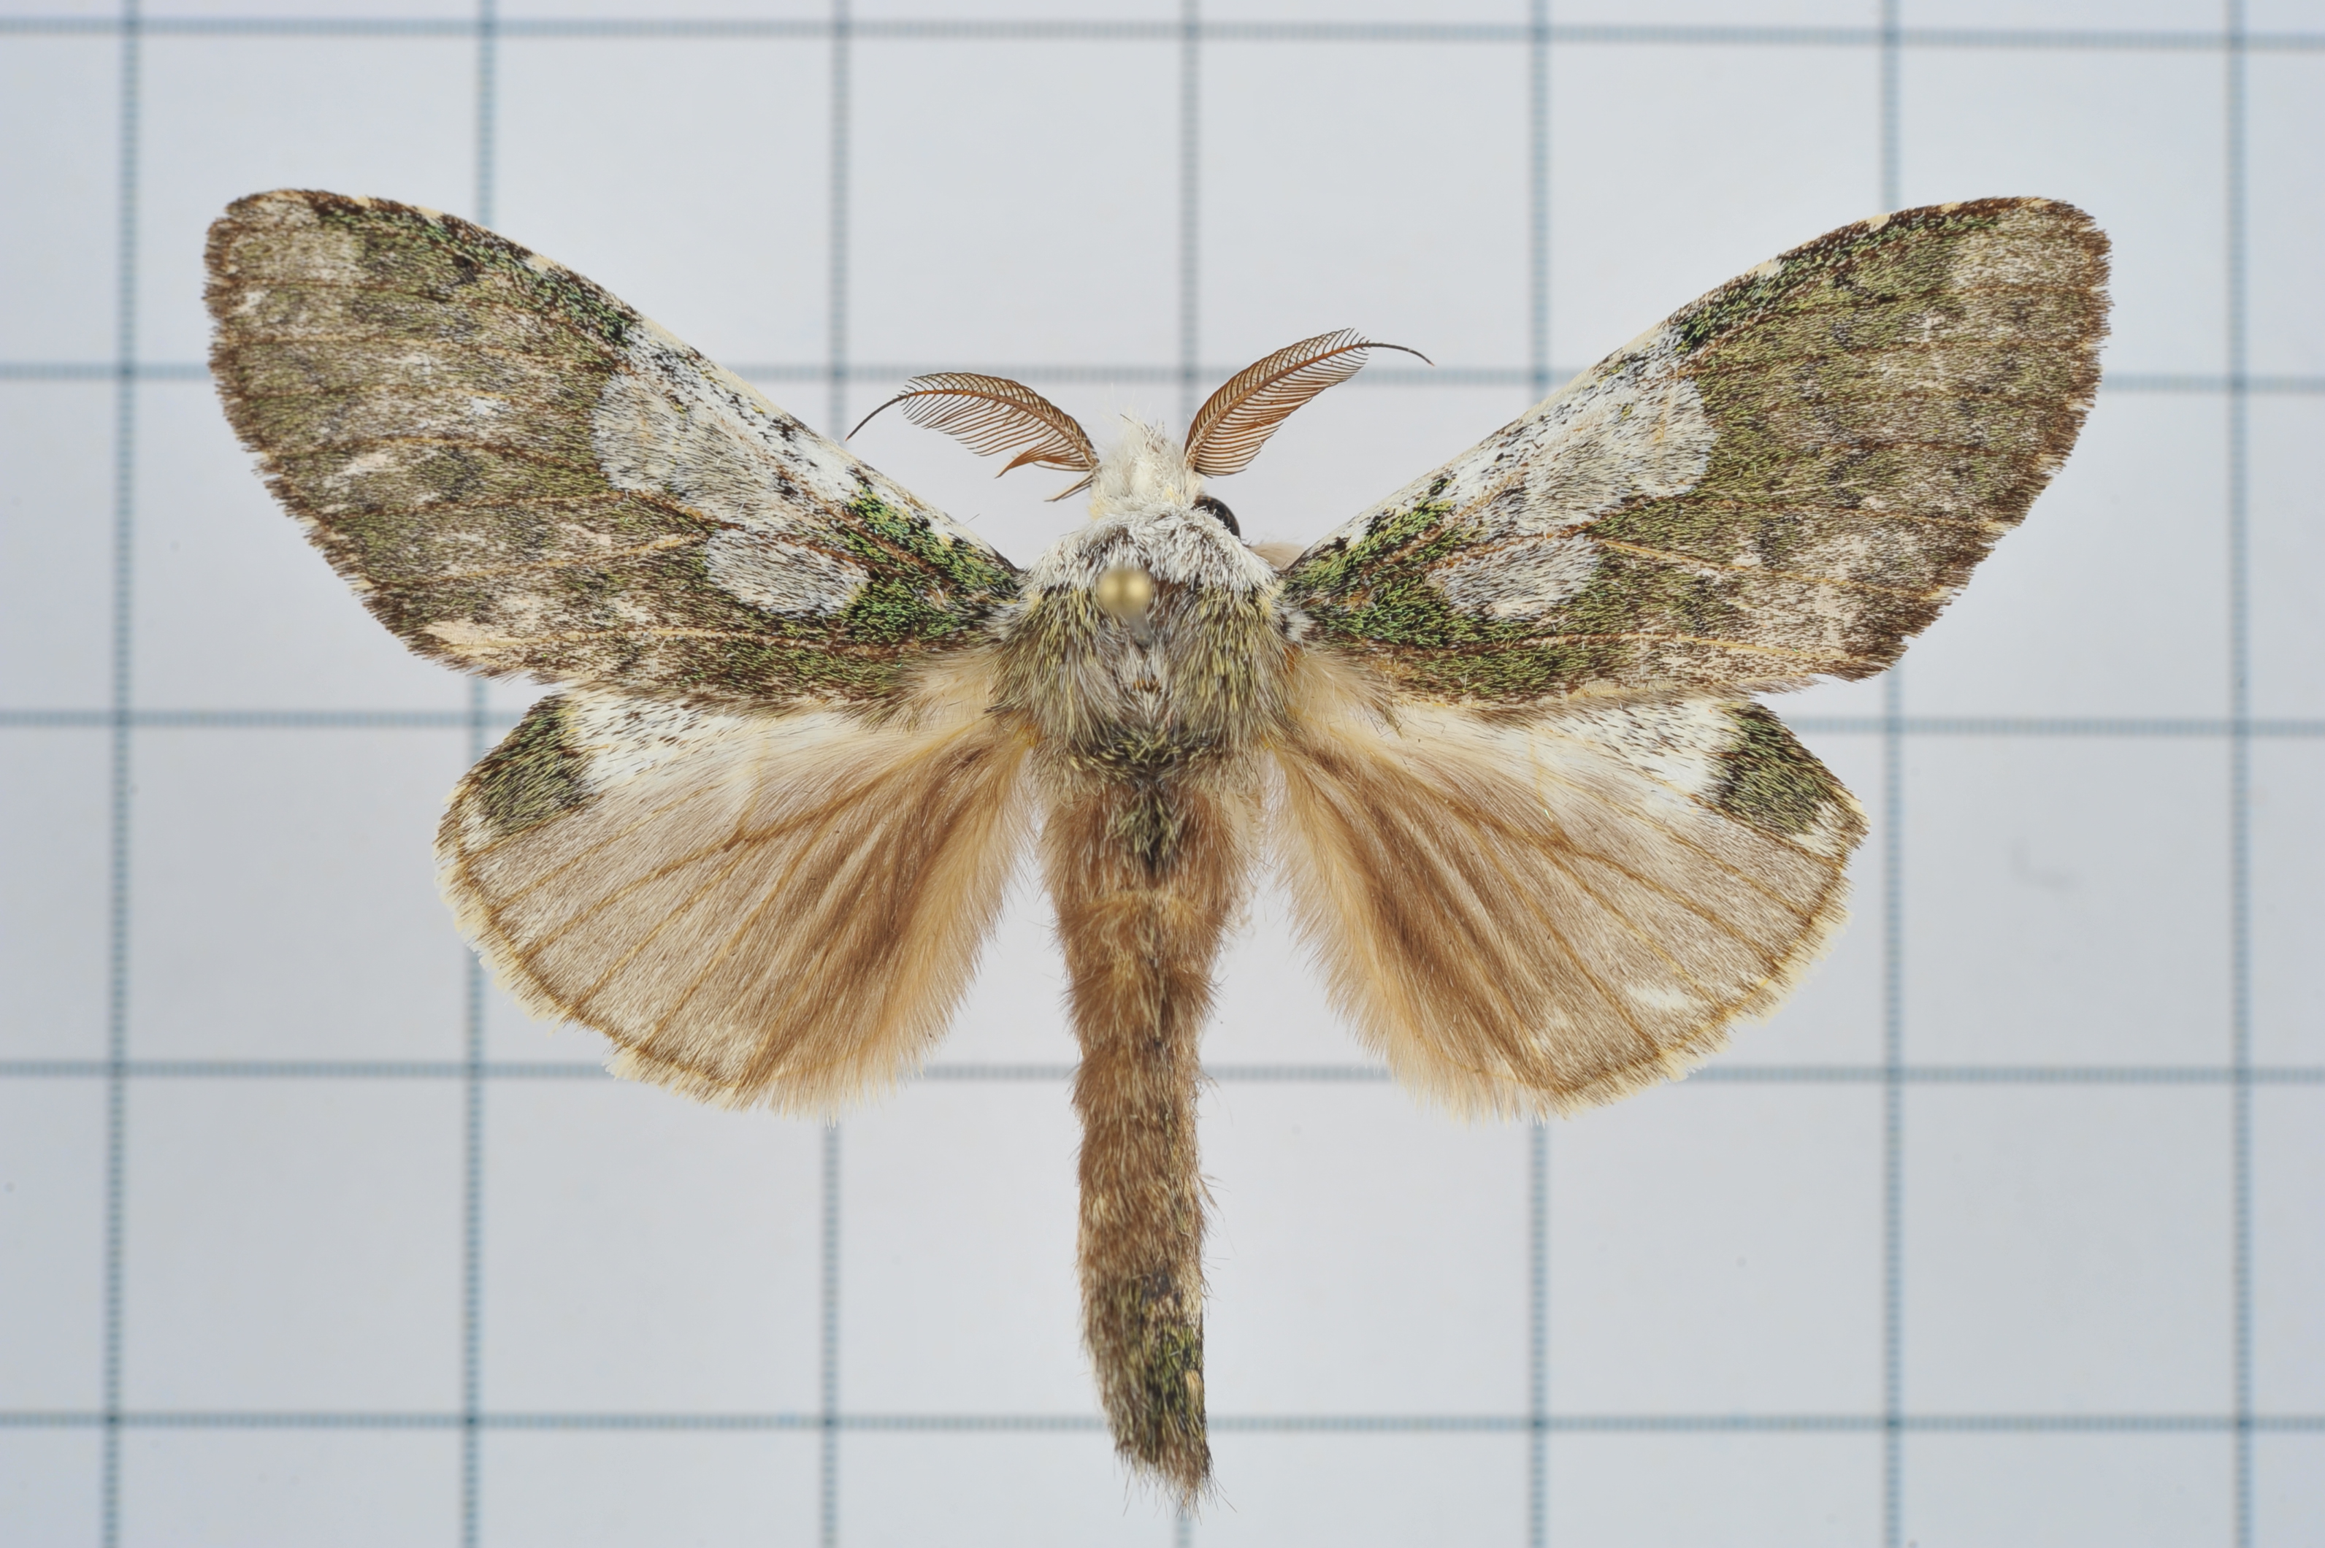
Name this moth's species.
Syntypistis comatus
